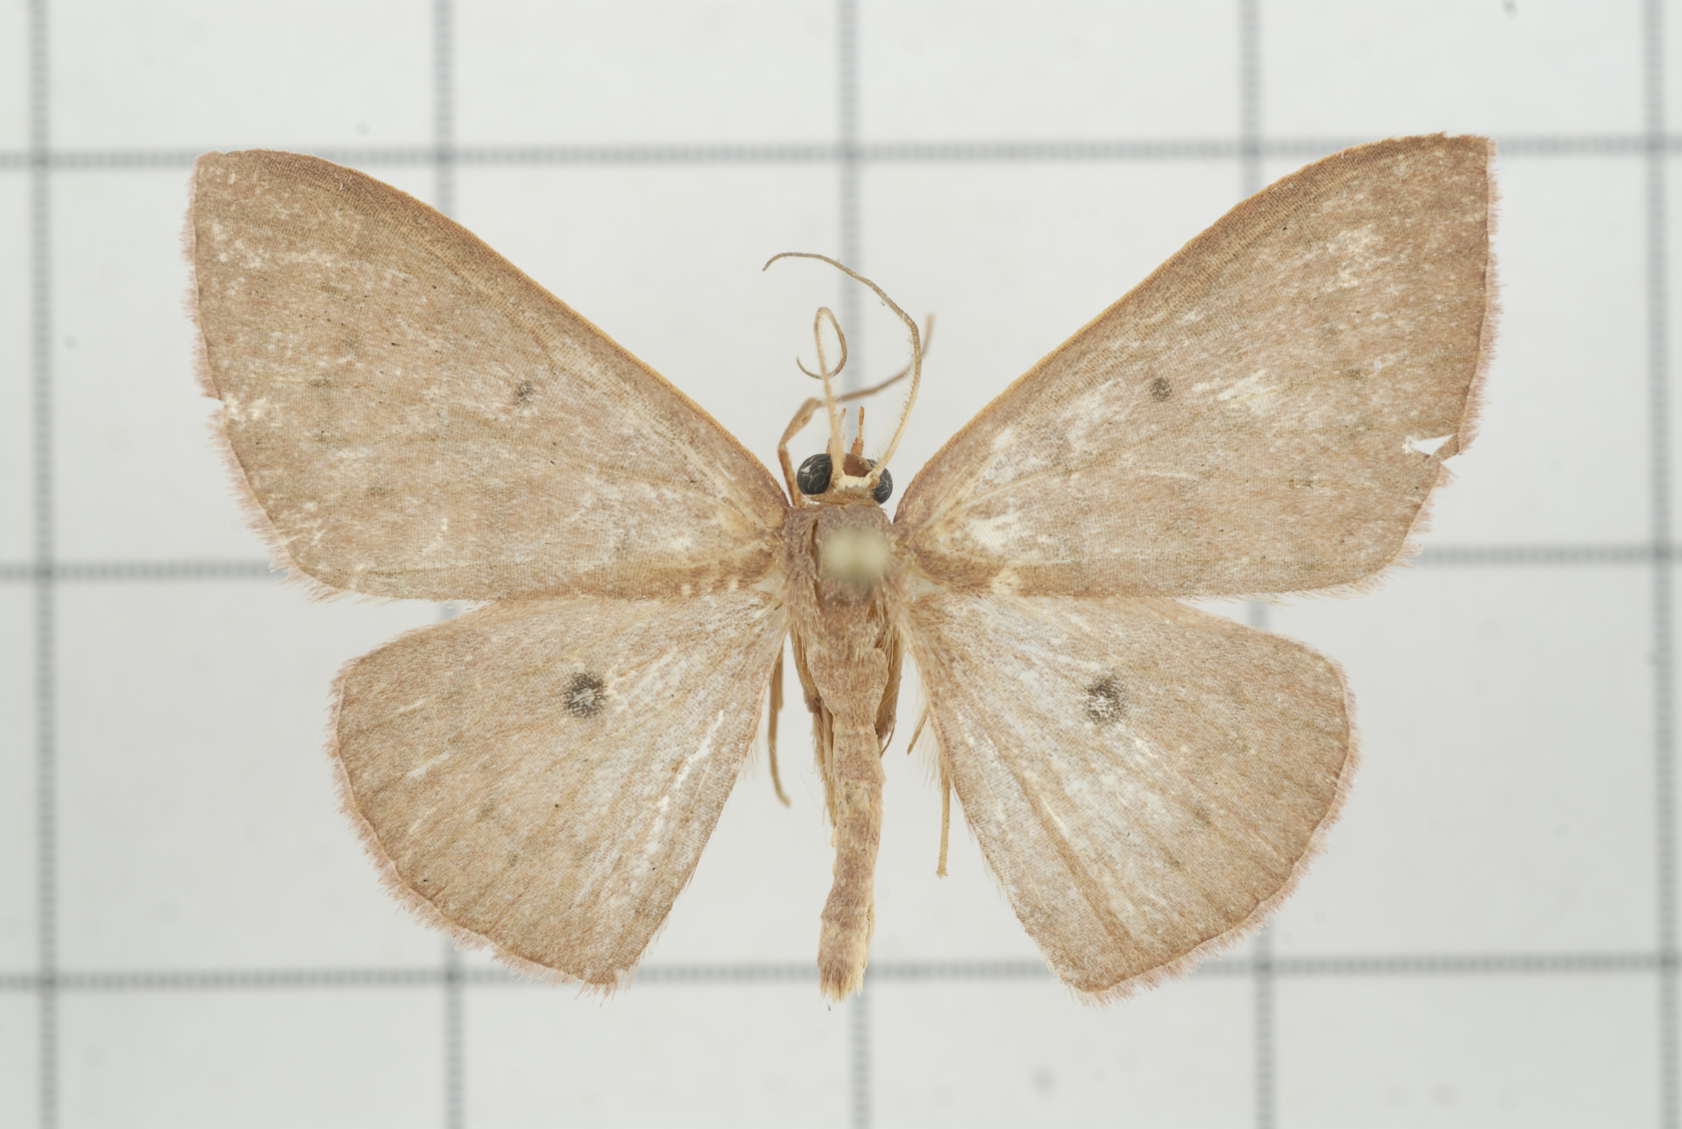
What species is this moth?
Organopoda carnearia carnearia
